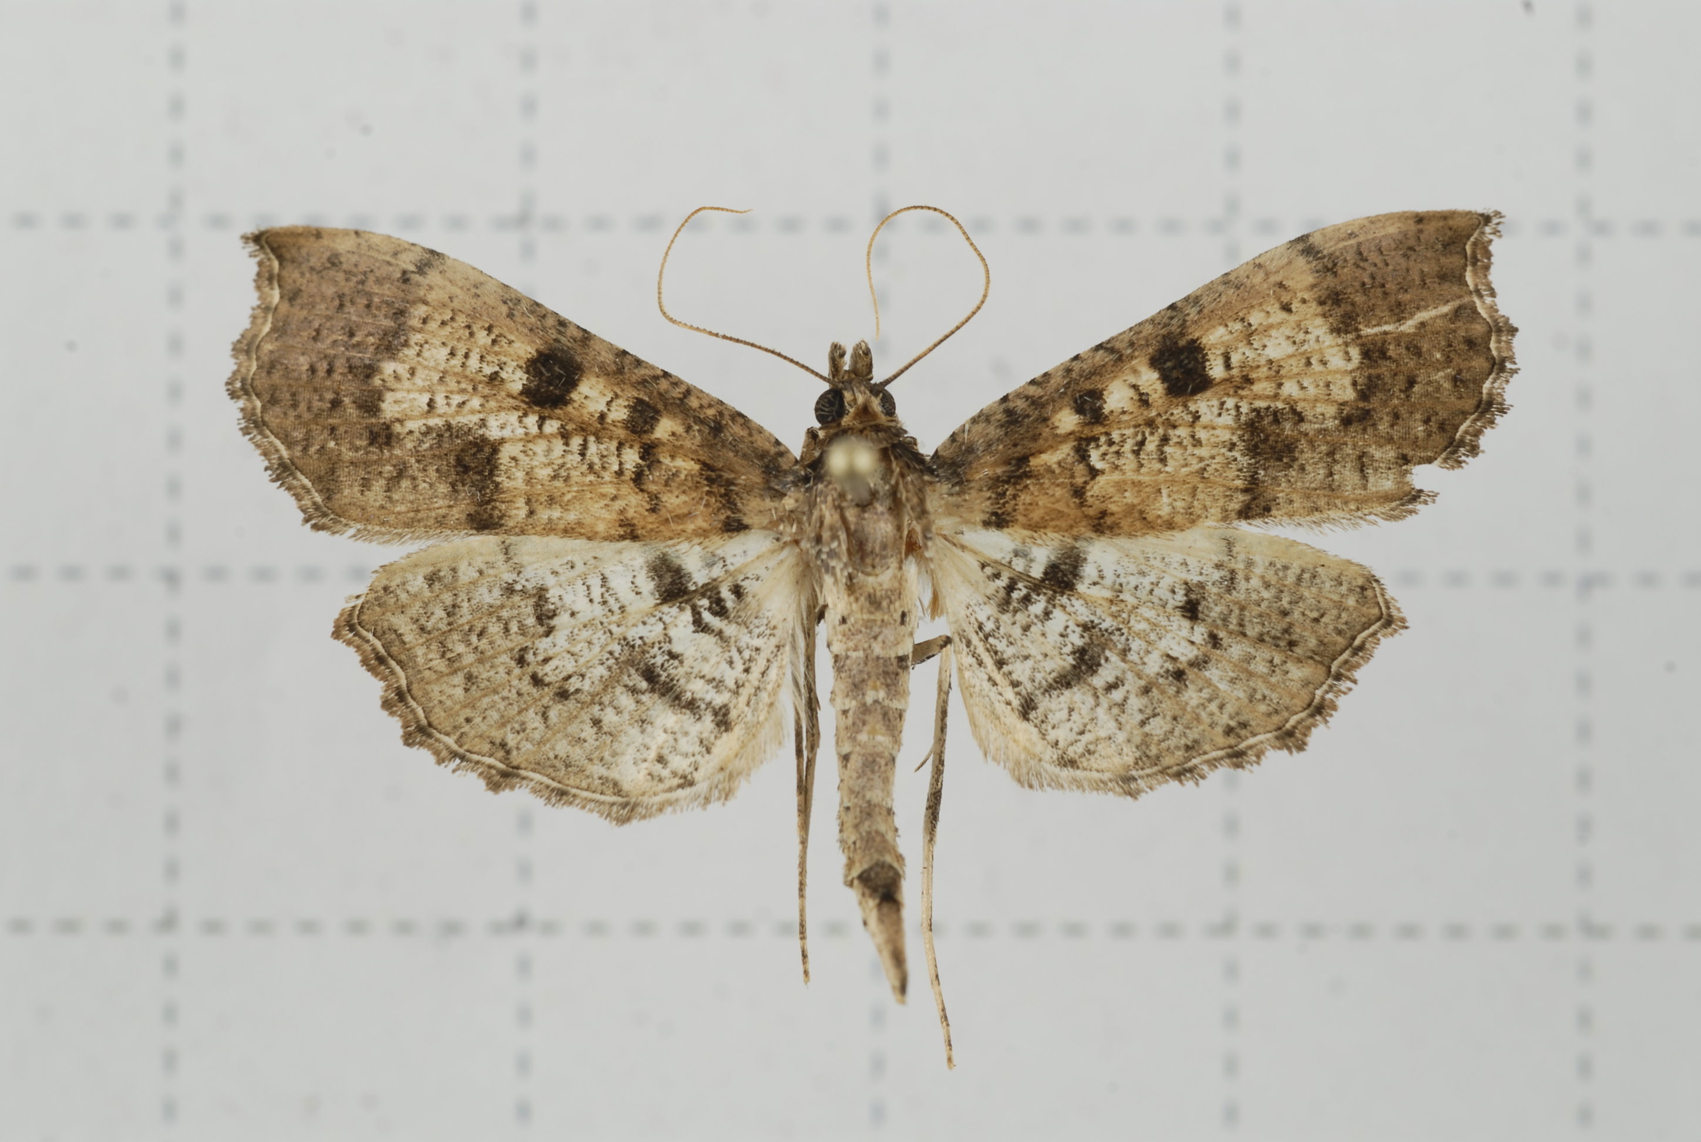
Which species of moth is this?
Ceratarcha umbrosa
